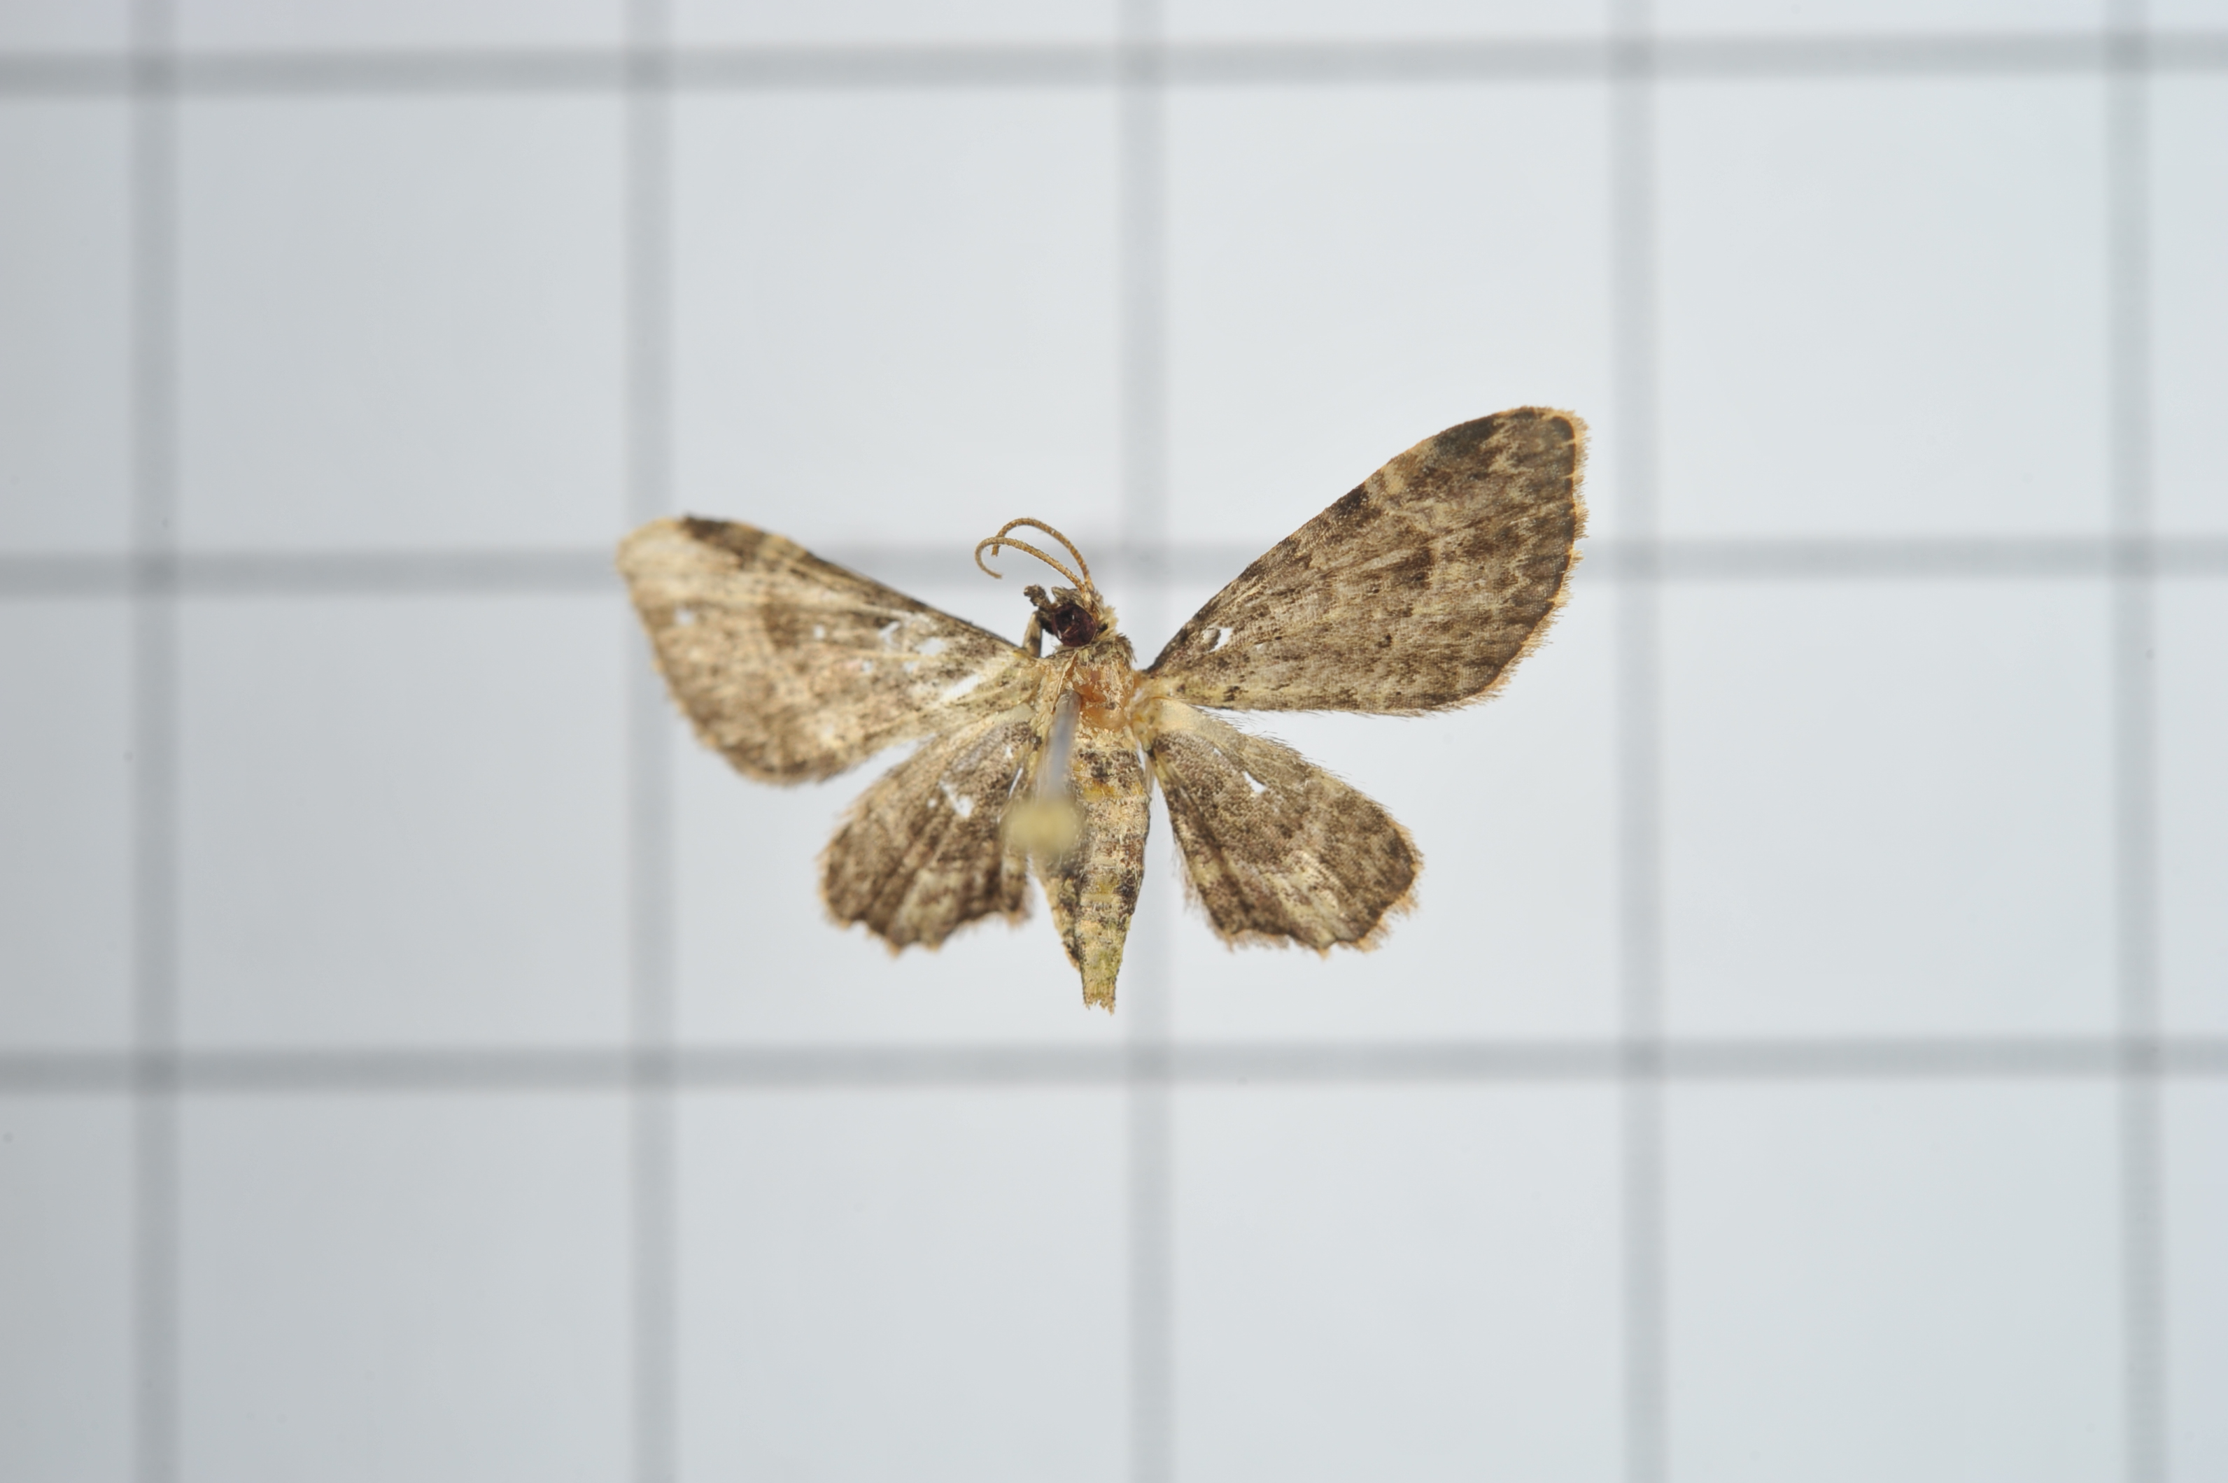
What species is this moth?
Bosara kadooriensis
